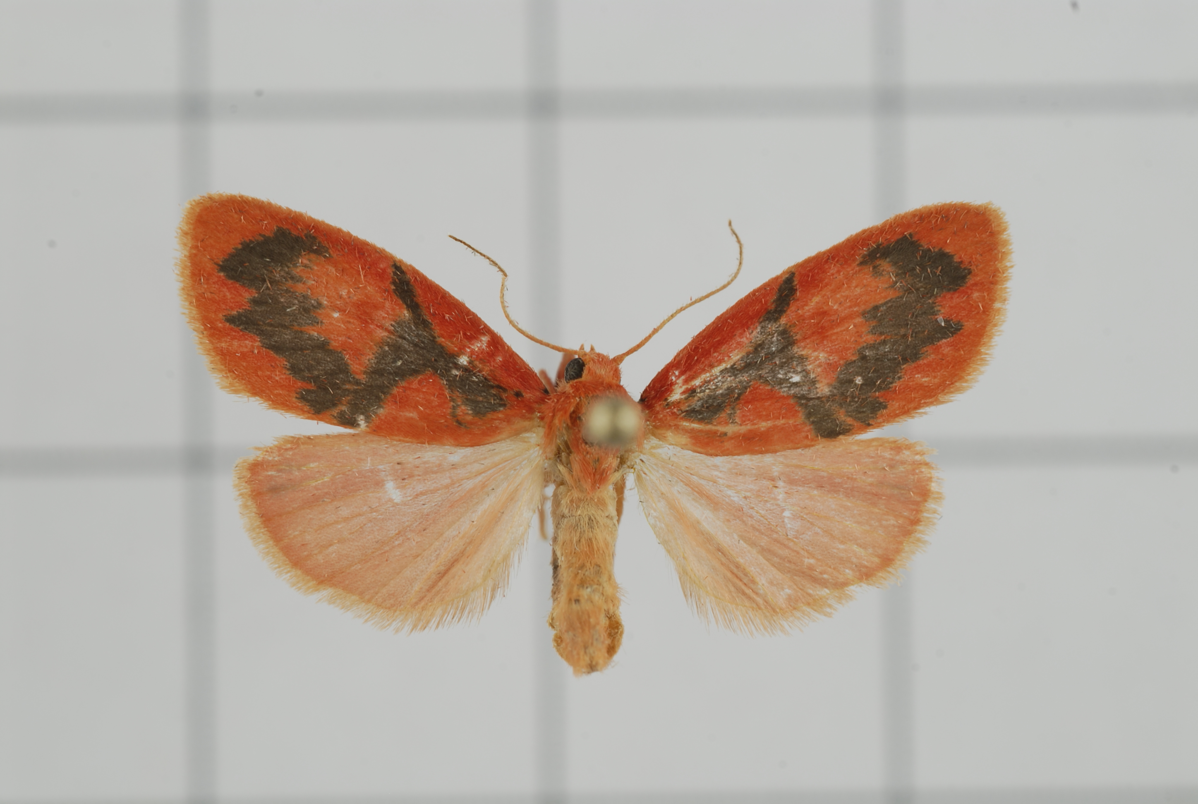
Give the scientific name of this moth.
Aberrasine dingjiai
